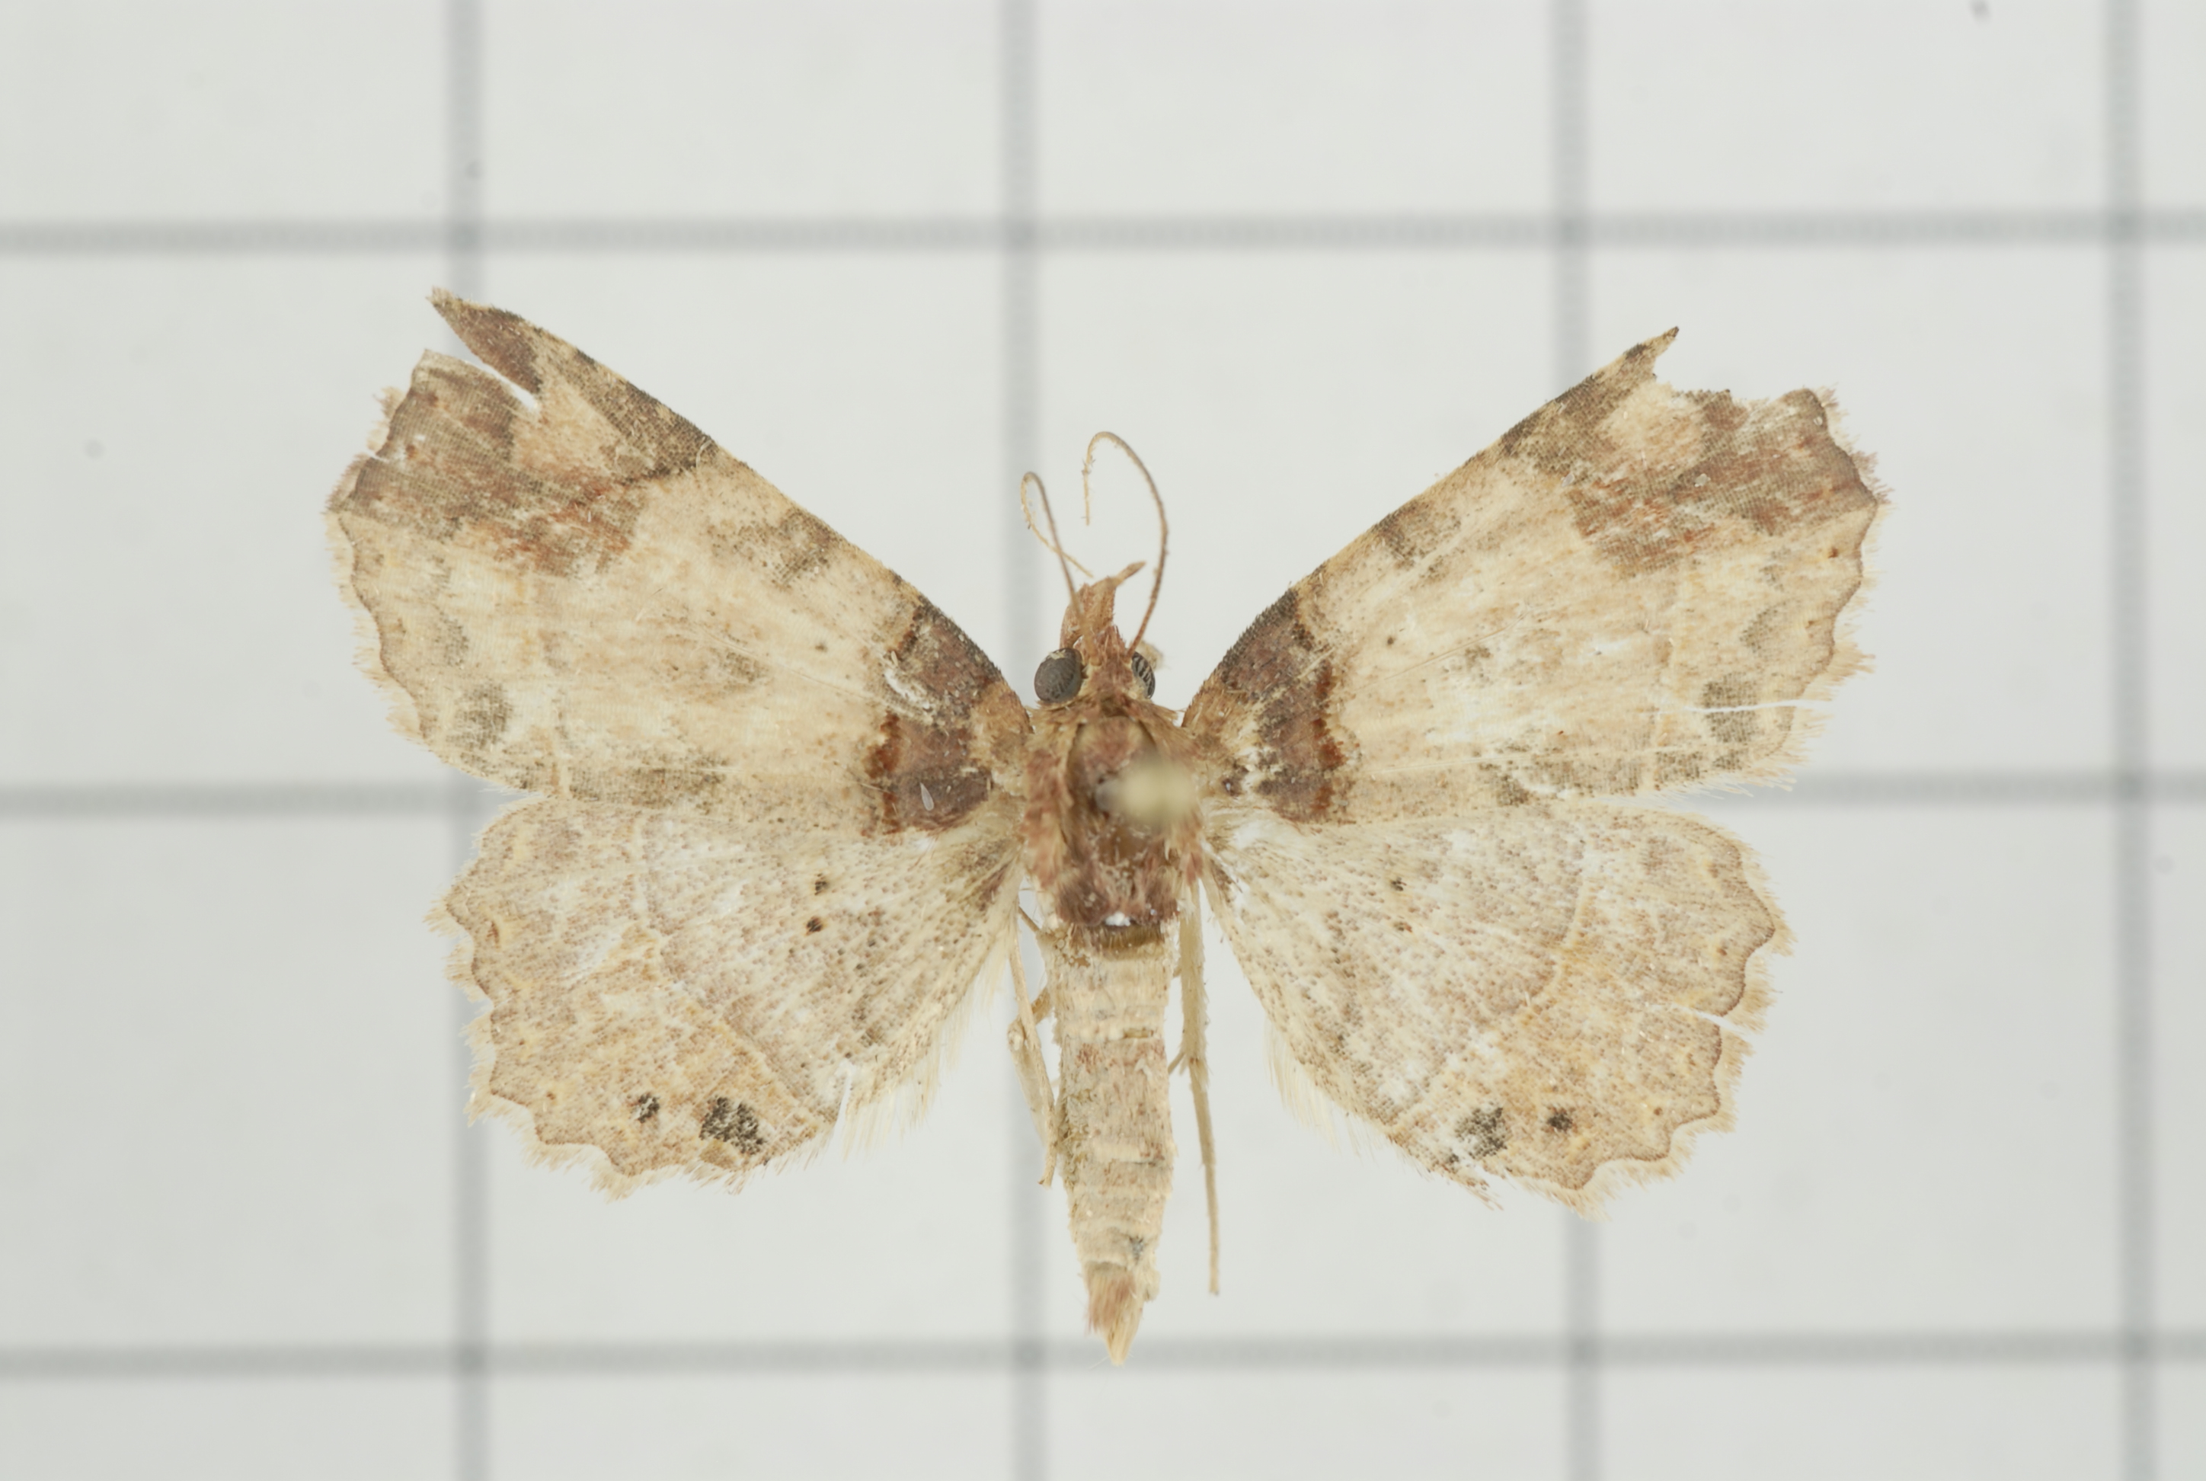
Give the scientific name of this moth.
Tamba apicata
